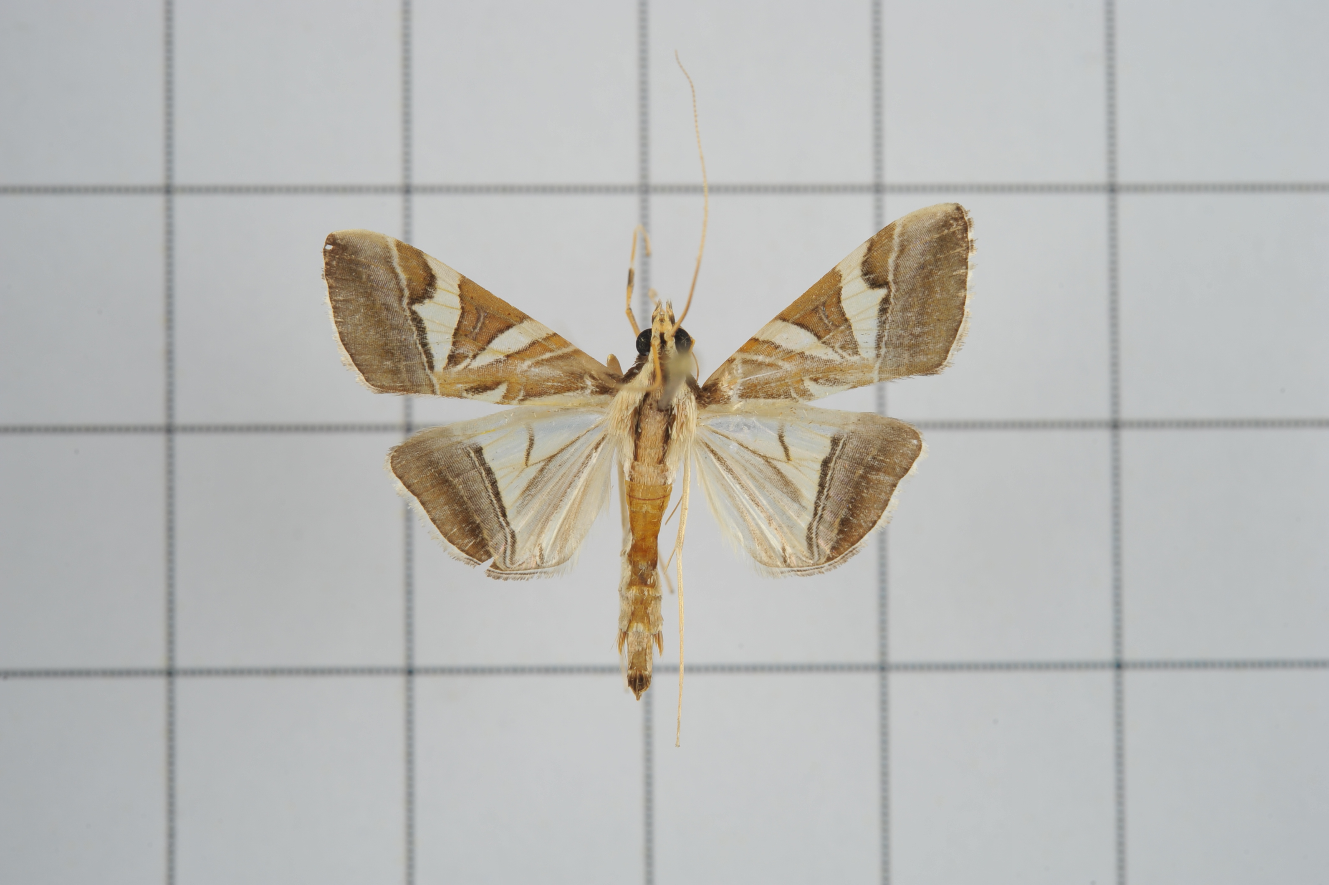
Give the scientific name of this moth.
Agrioglypta itysalis
